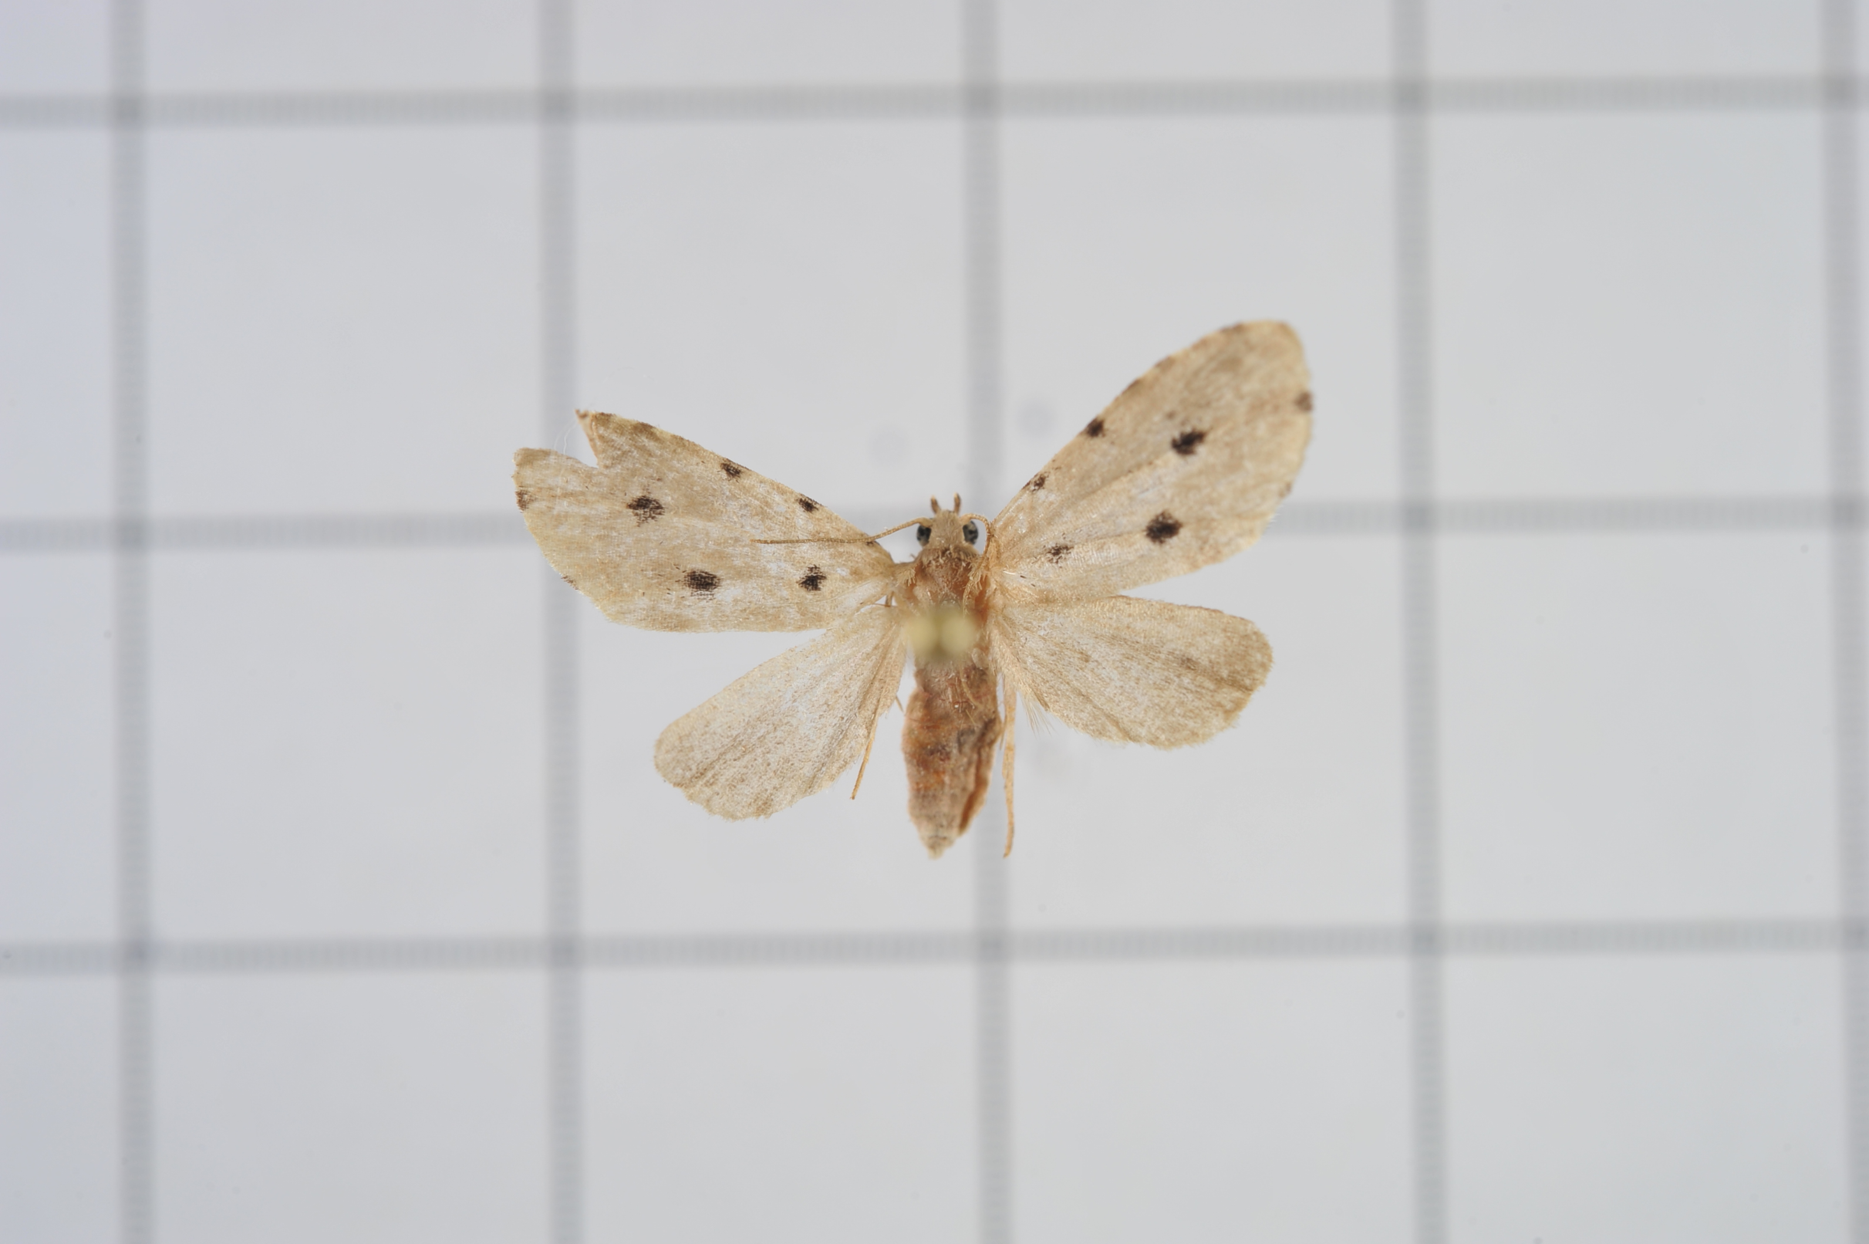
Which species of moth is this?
Metaemene atrigutta
